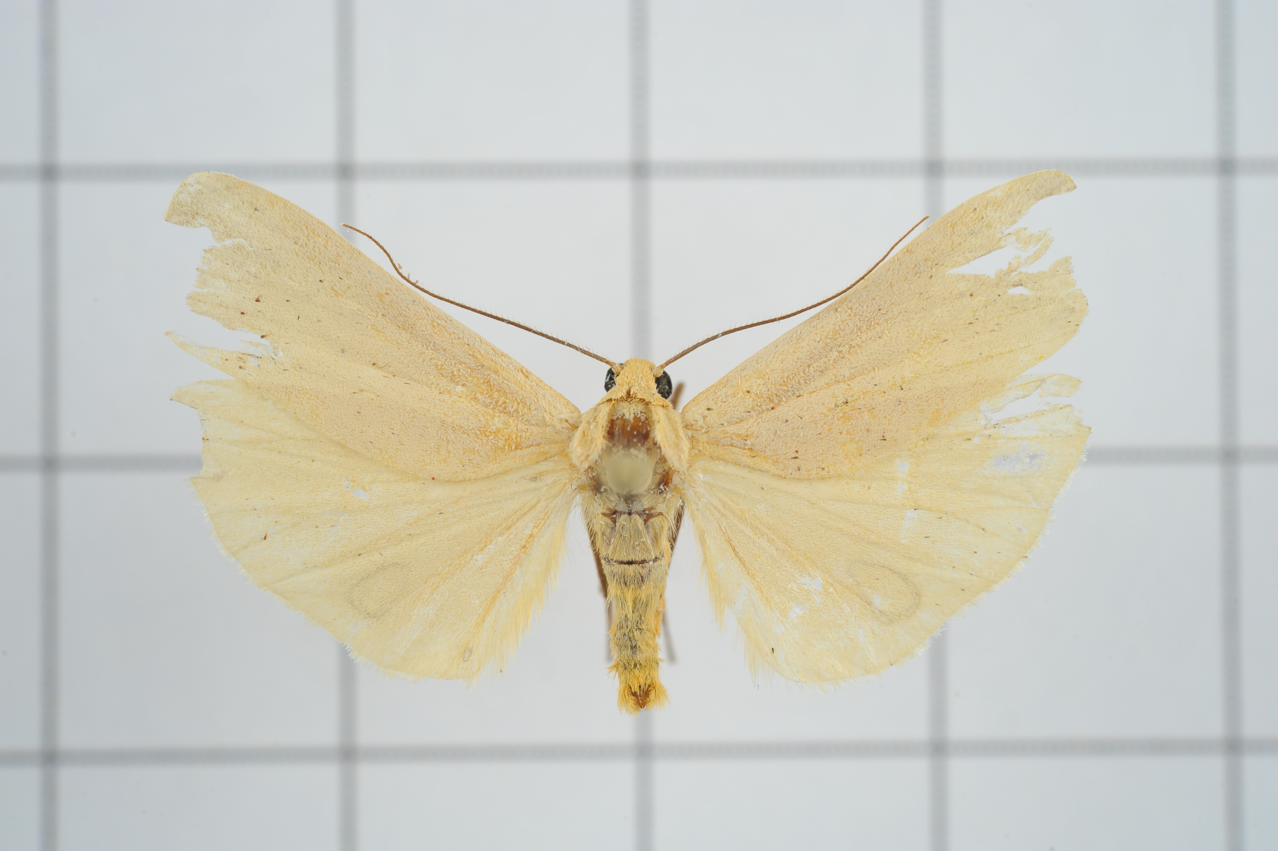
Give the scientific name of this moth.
Eilema ranrunensis
